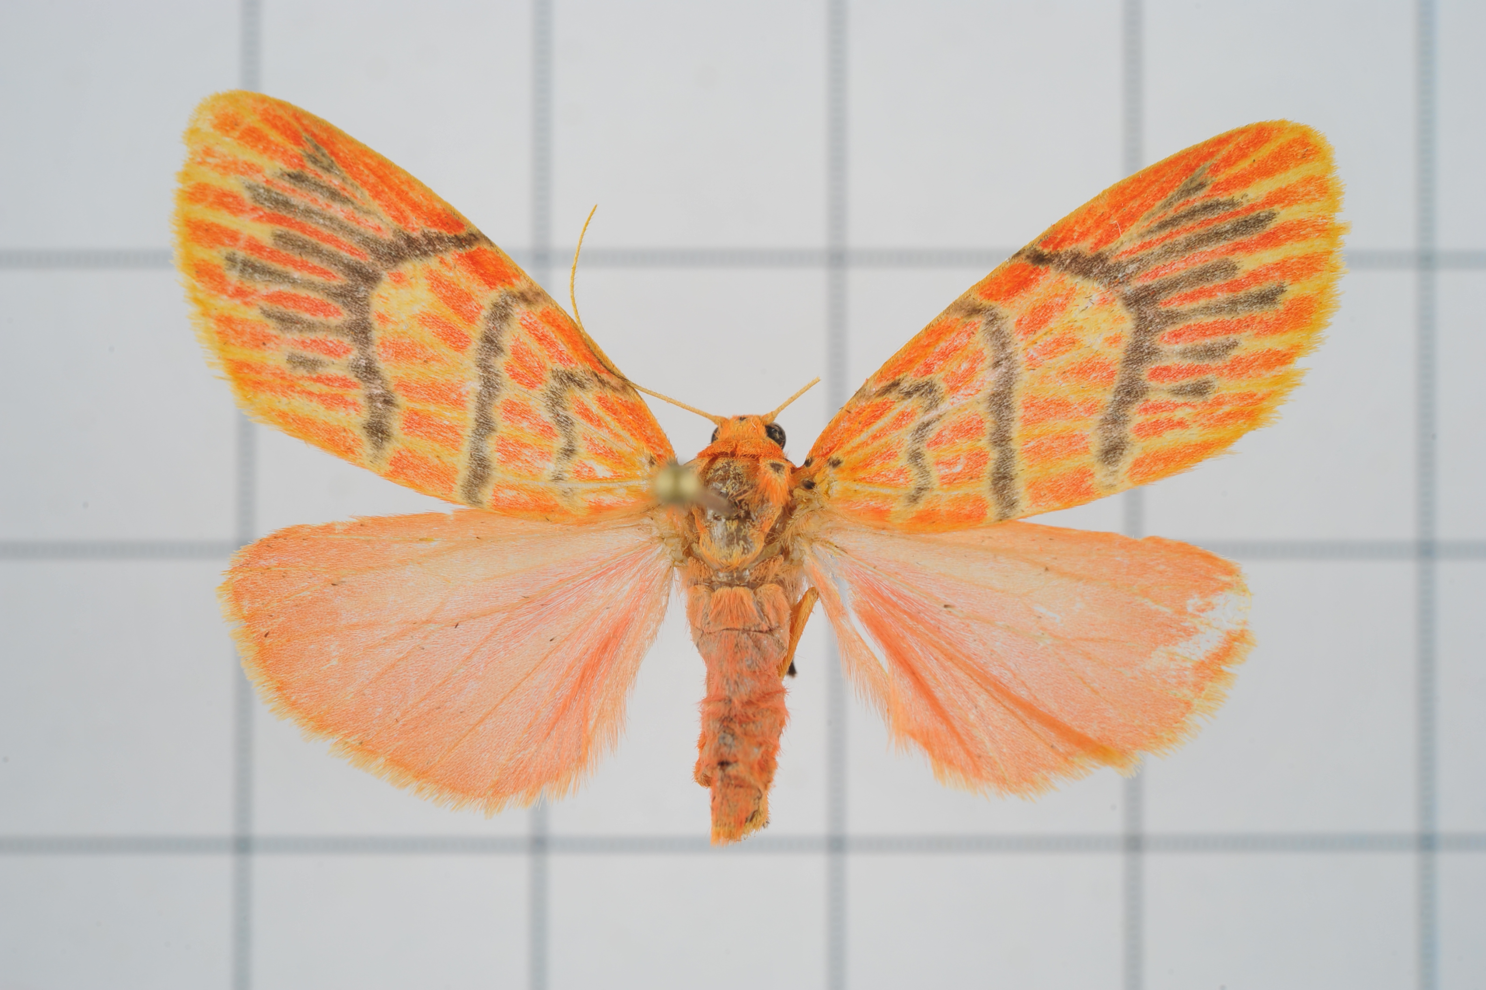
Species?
Barsine sauteri
